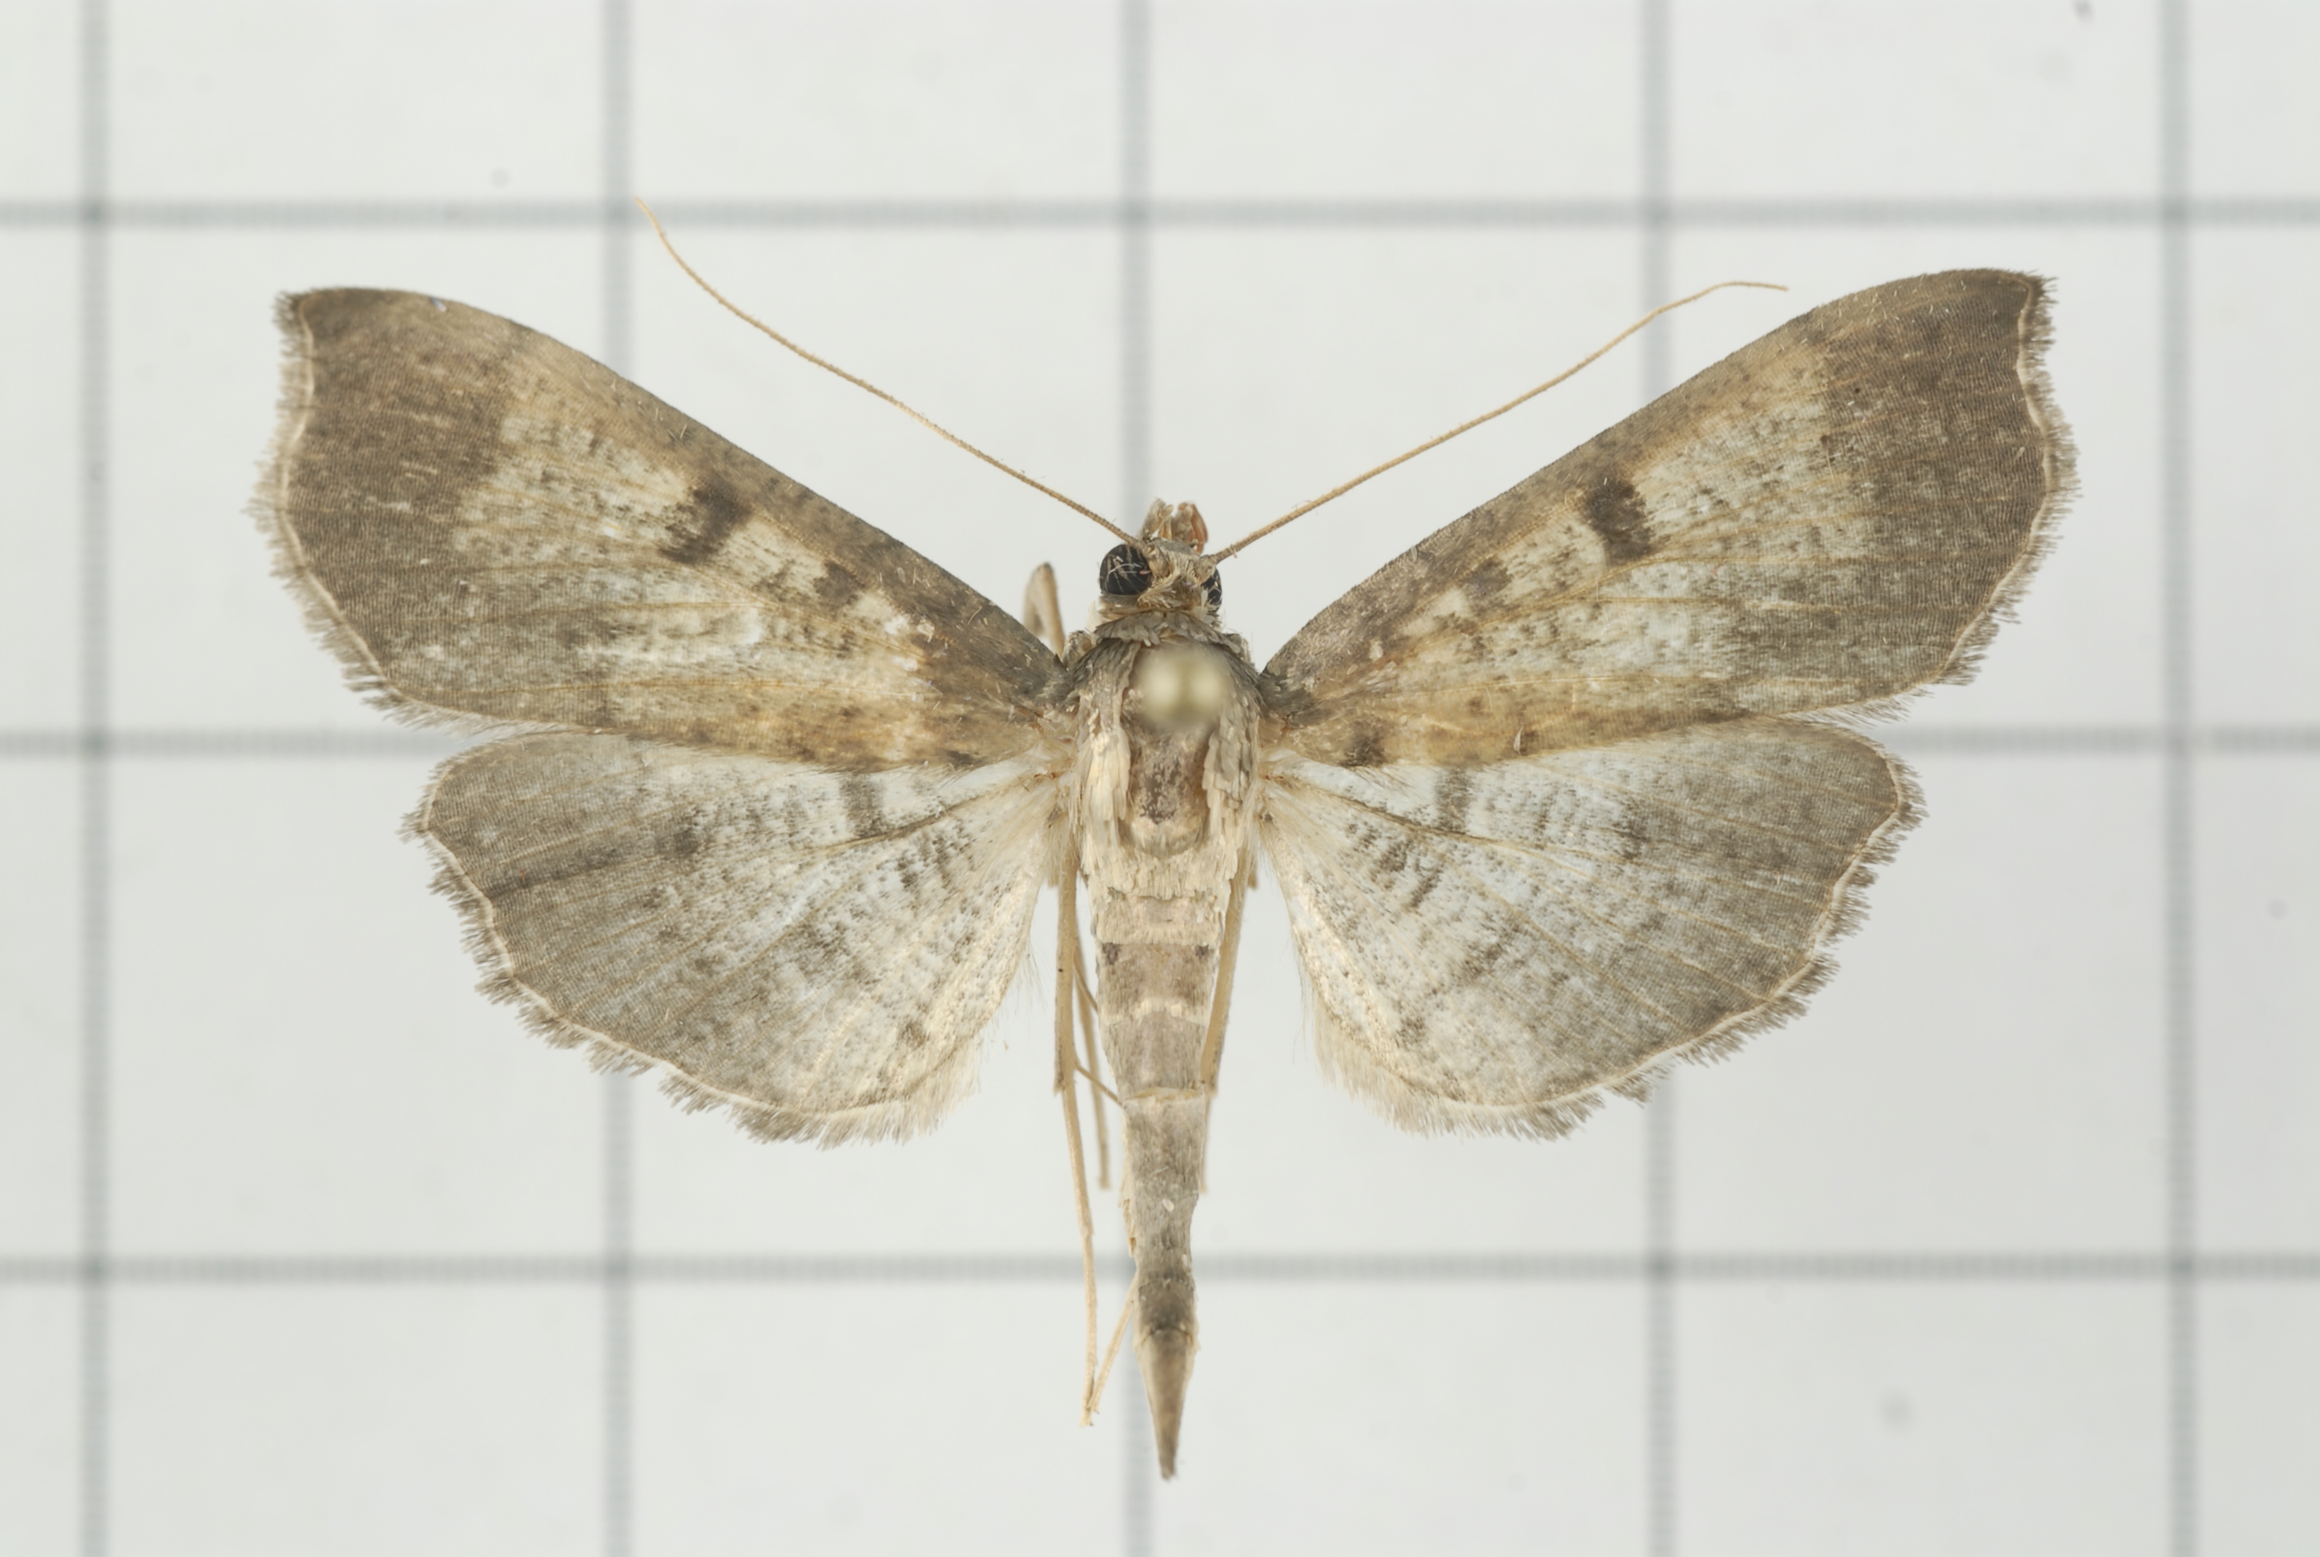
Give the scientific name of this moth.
Ceratarcha umbrosa
